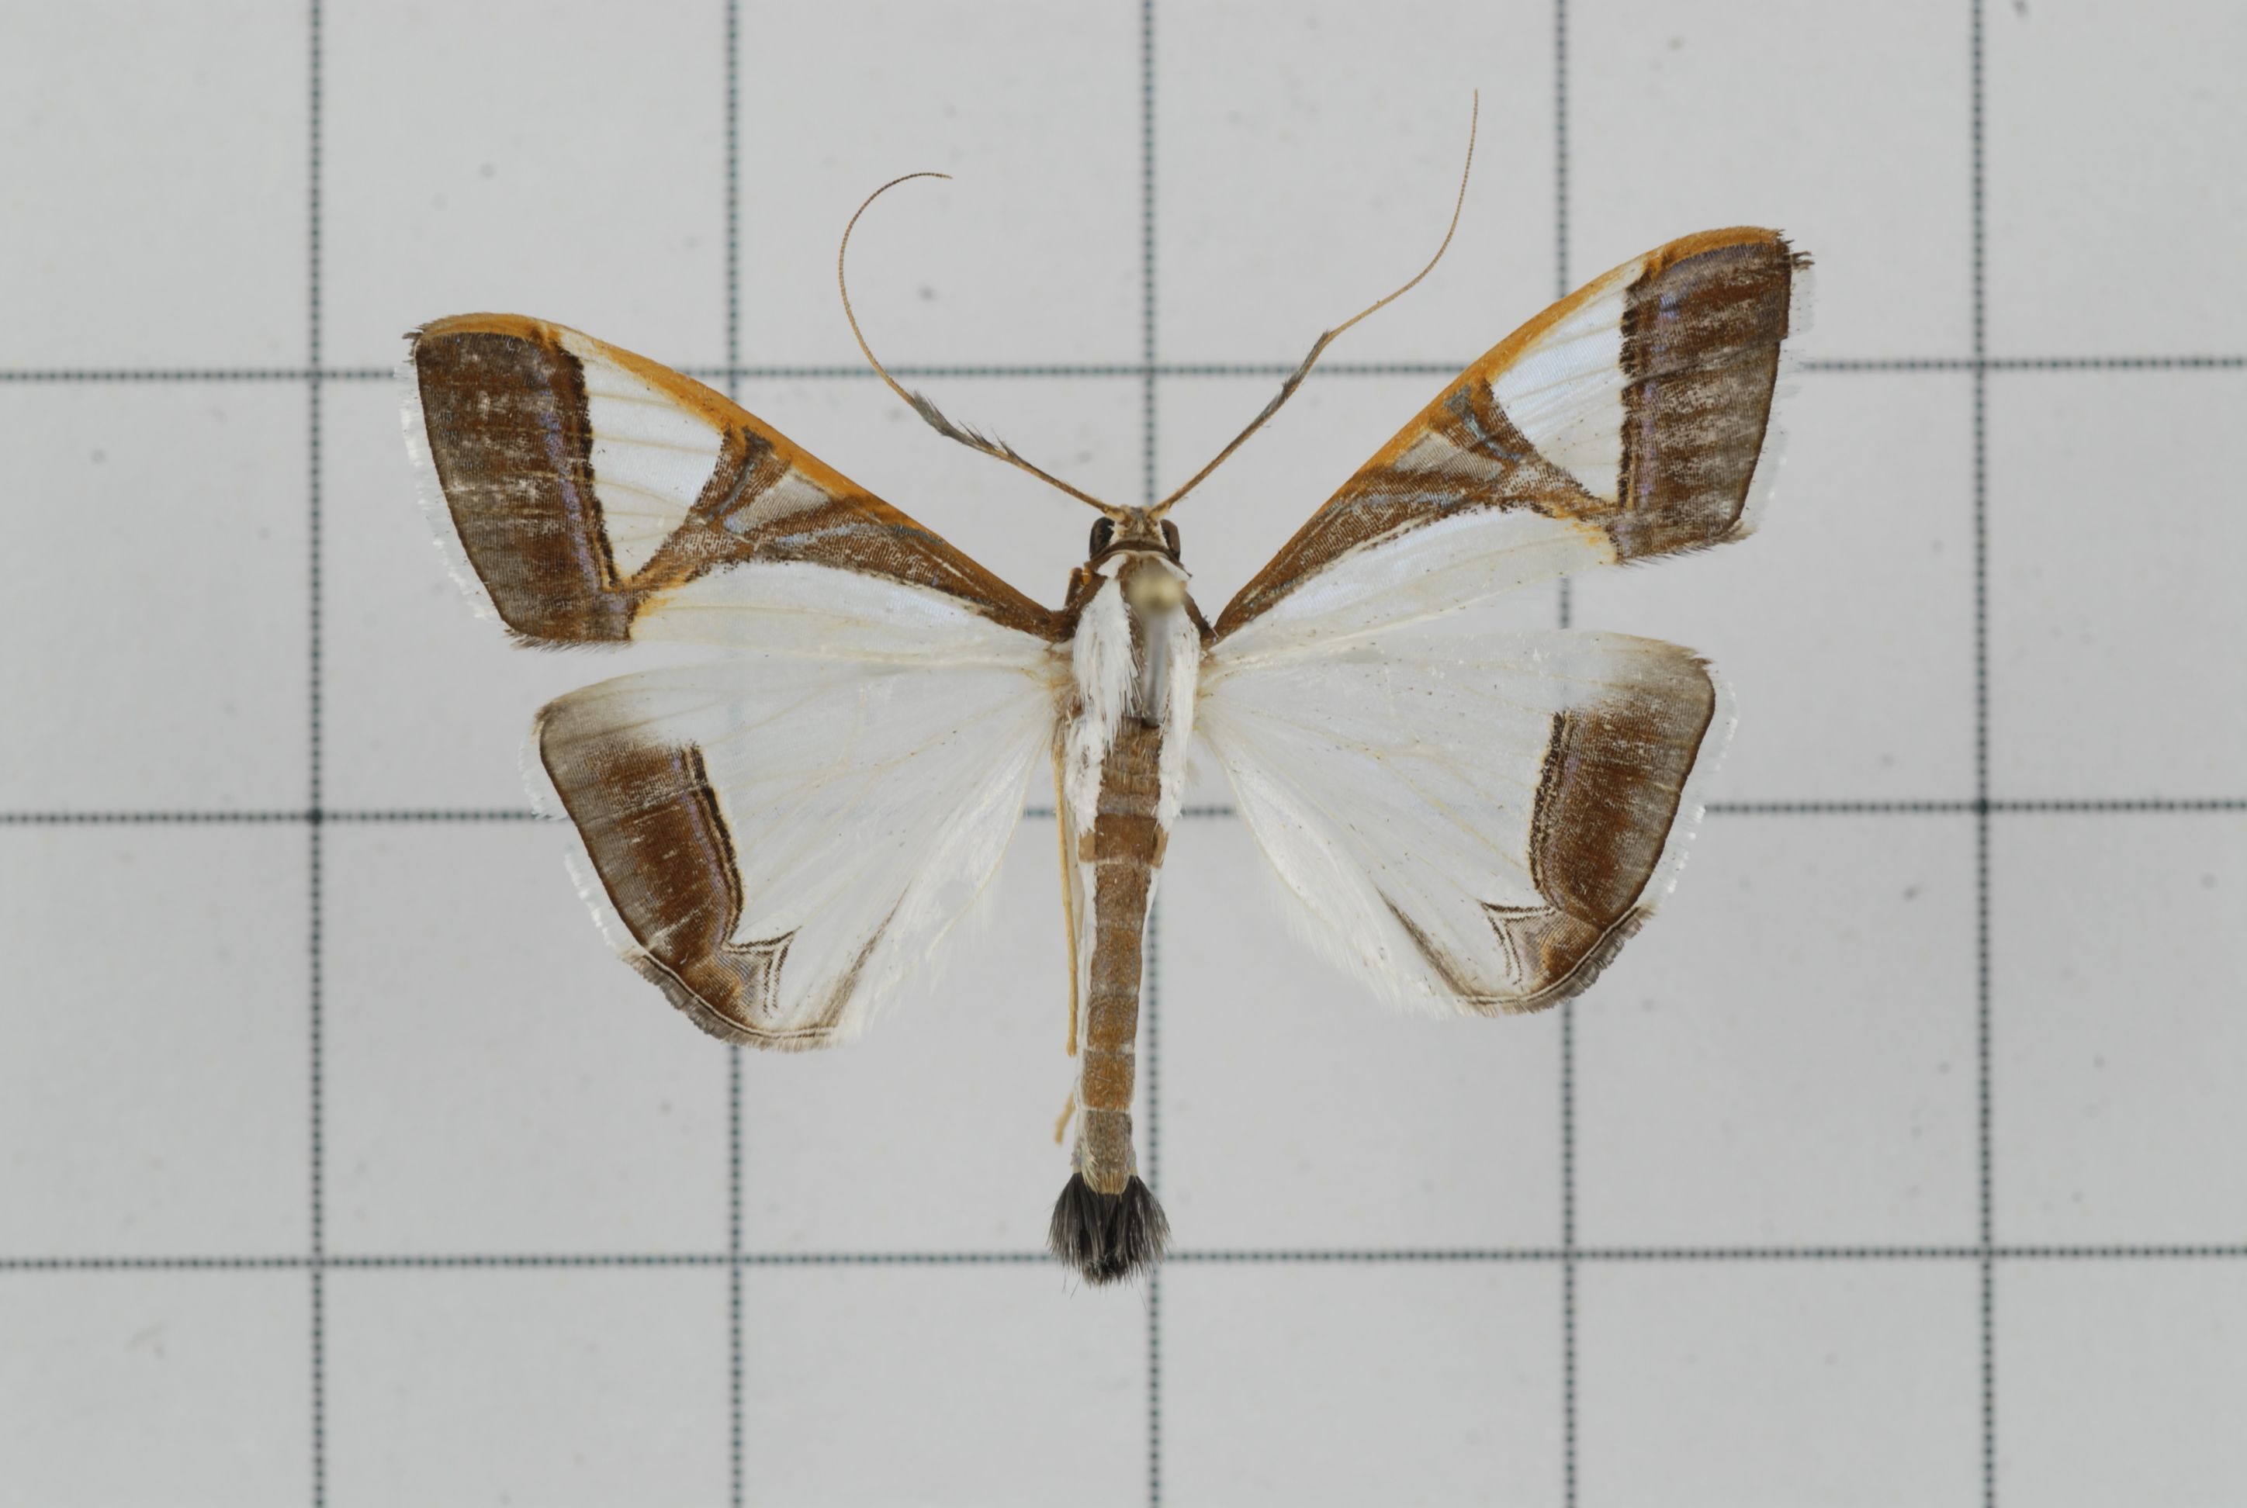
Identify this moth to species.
Agrioglypta eurytusalis
